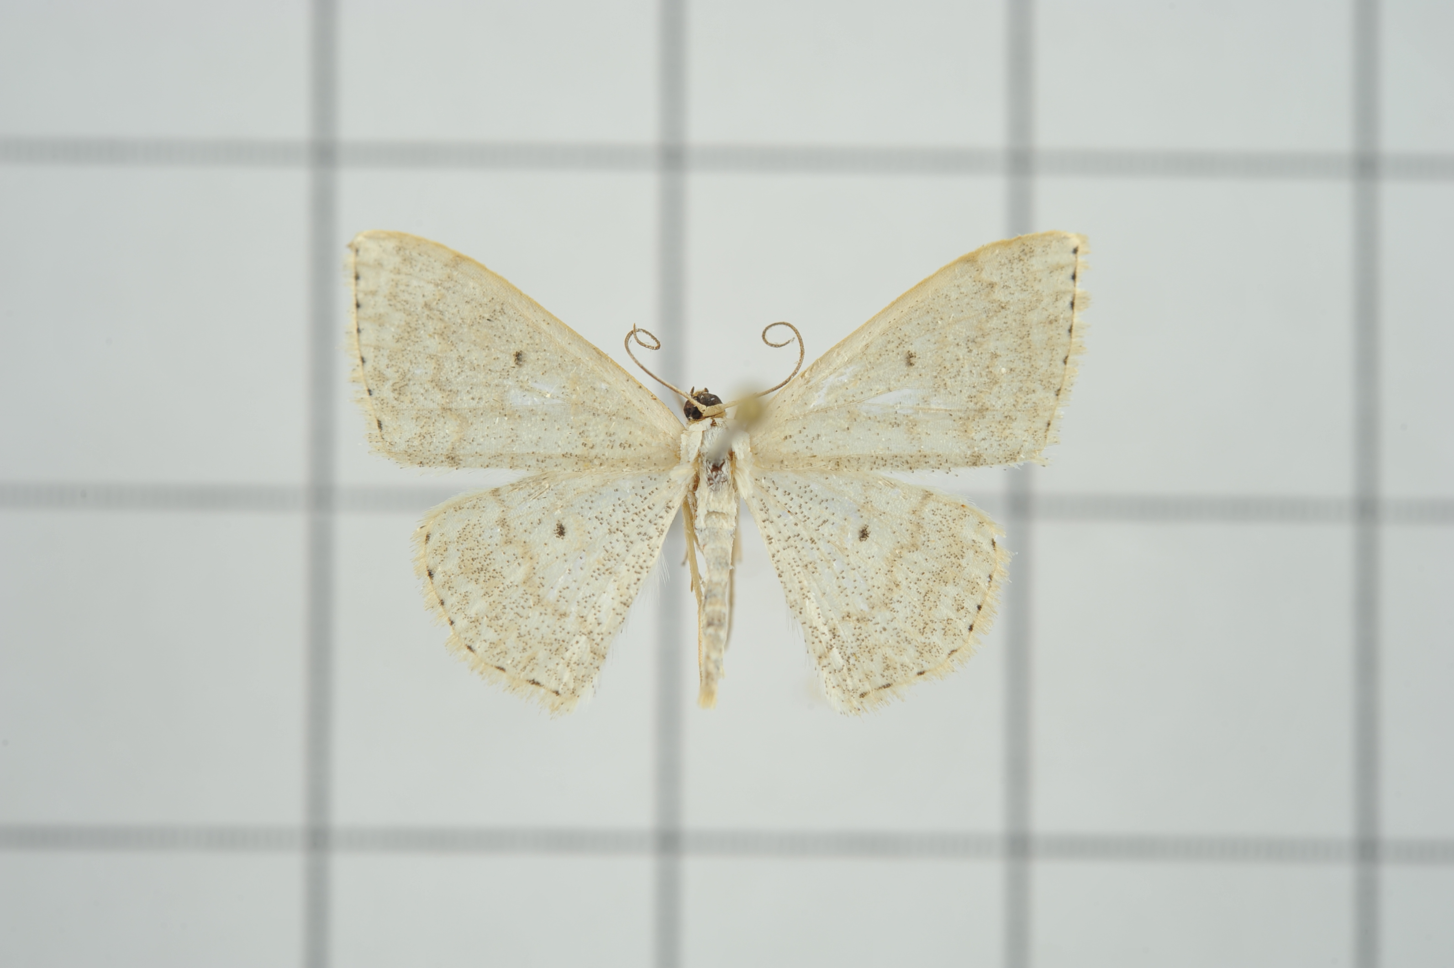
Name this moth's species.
Scopula actuaria actuaria
